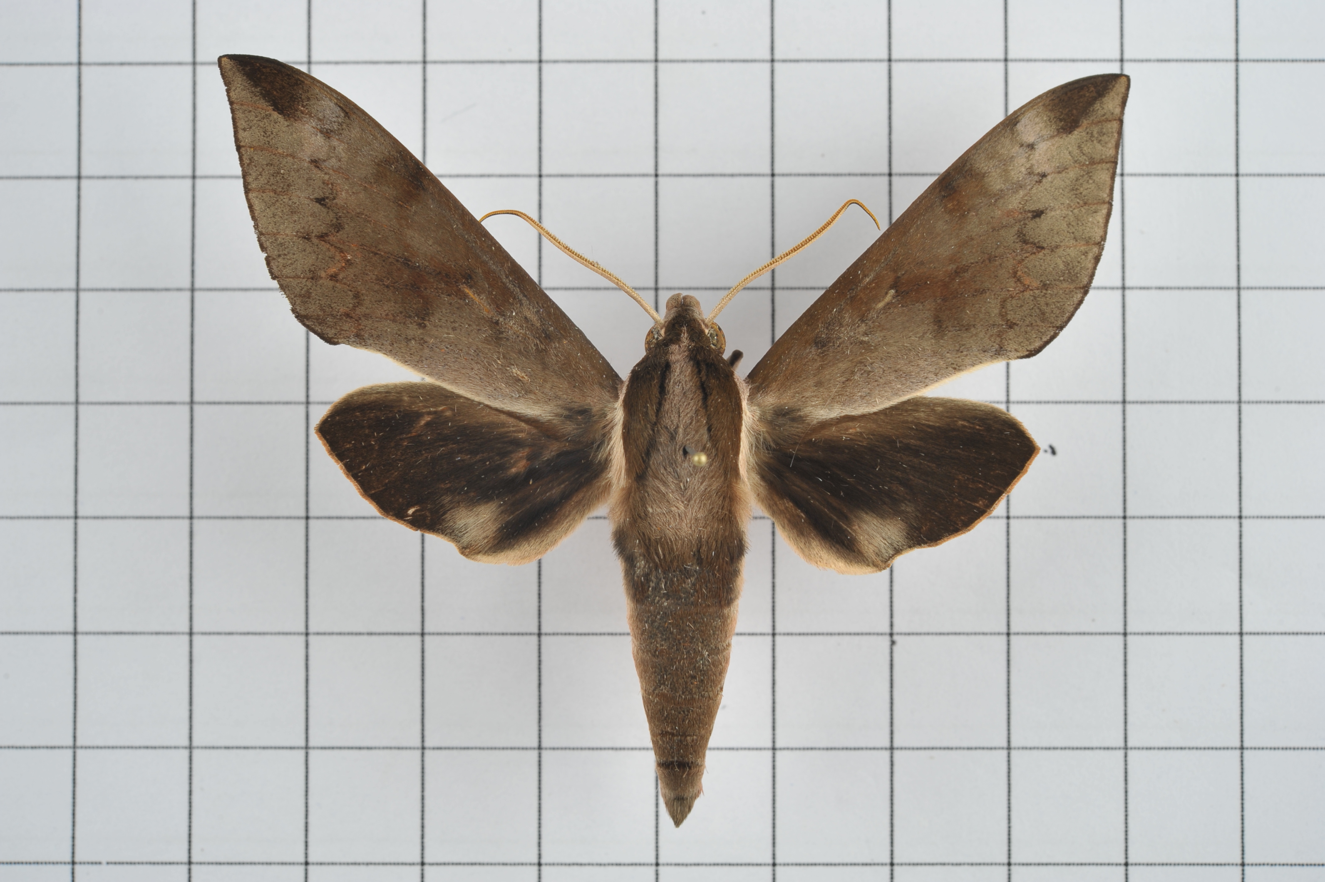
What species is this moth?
Acosmerycoides harterti
